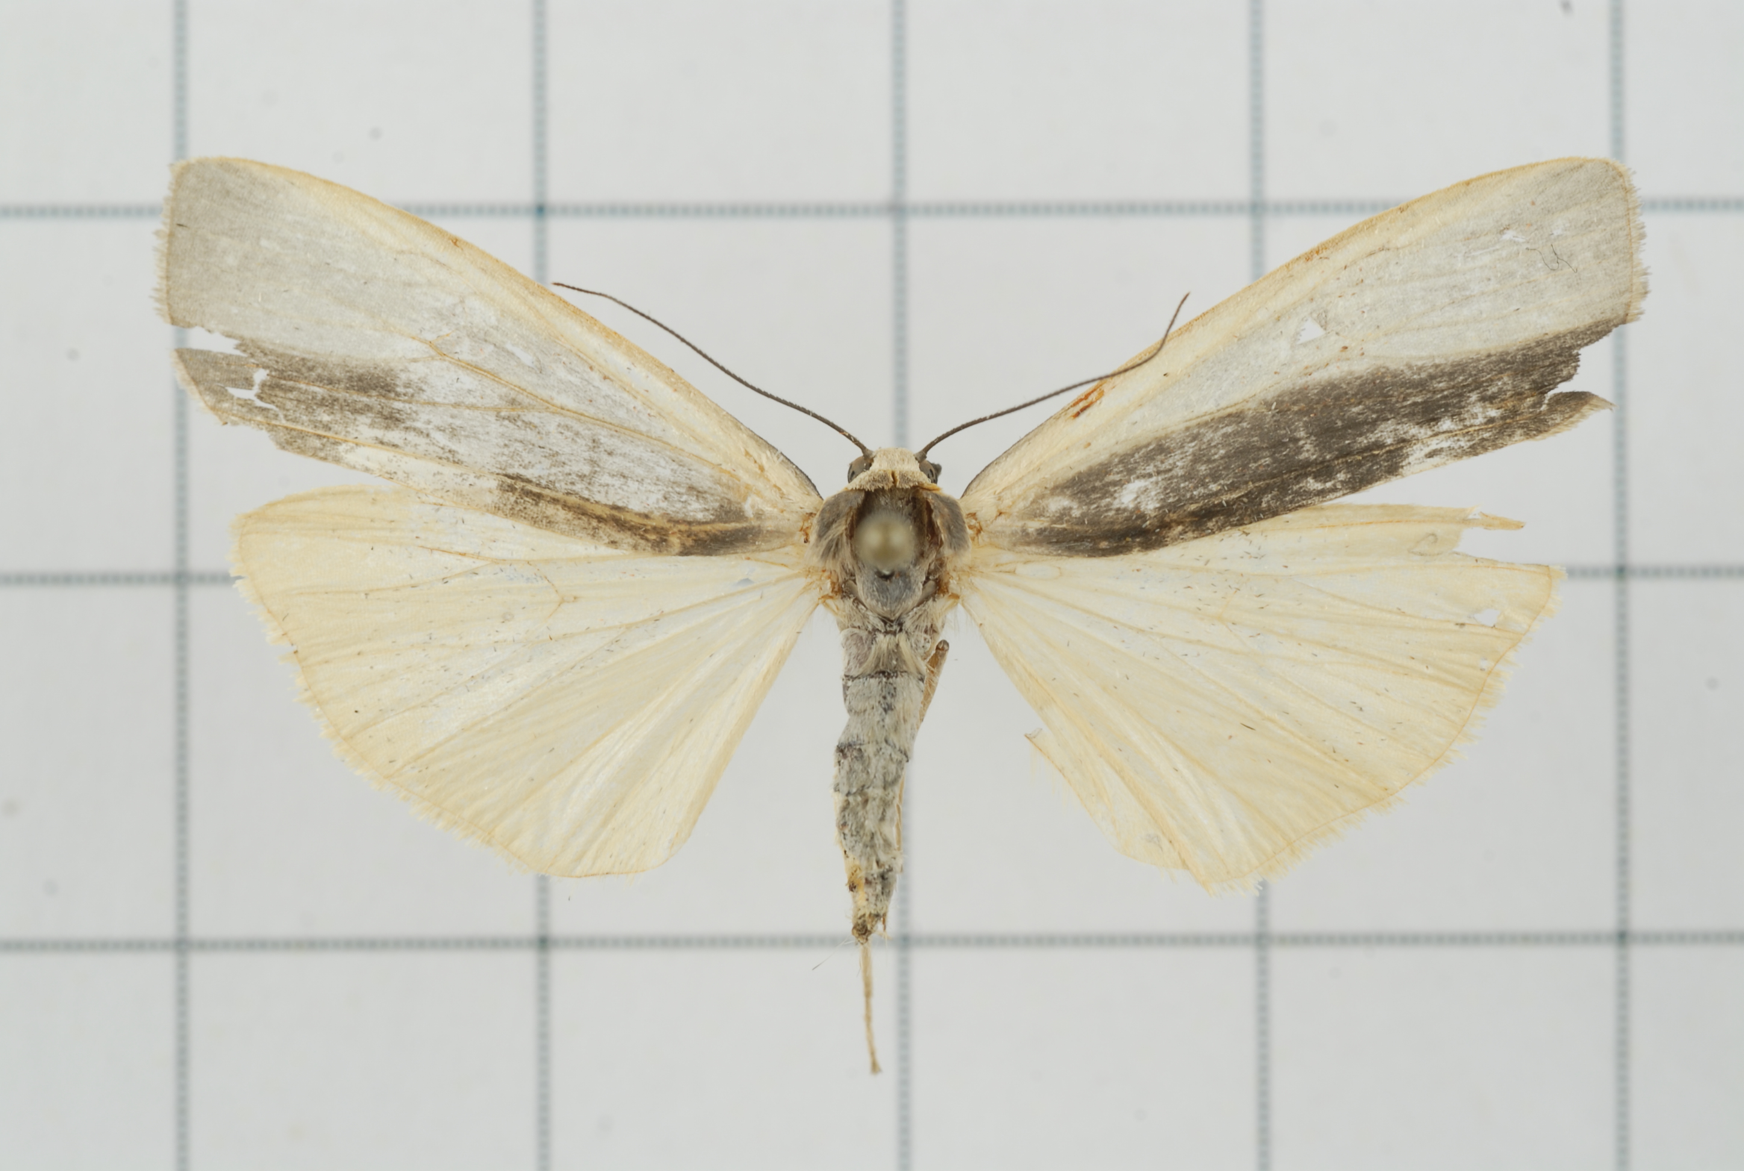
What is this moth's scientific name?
Hesudra divisa
